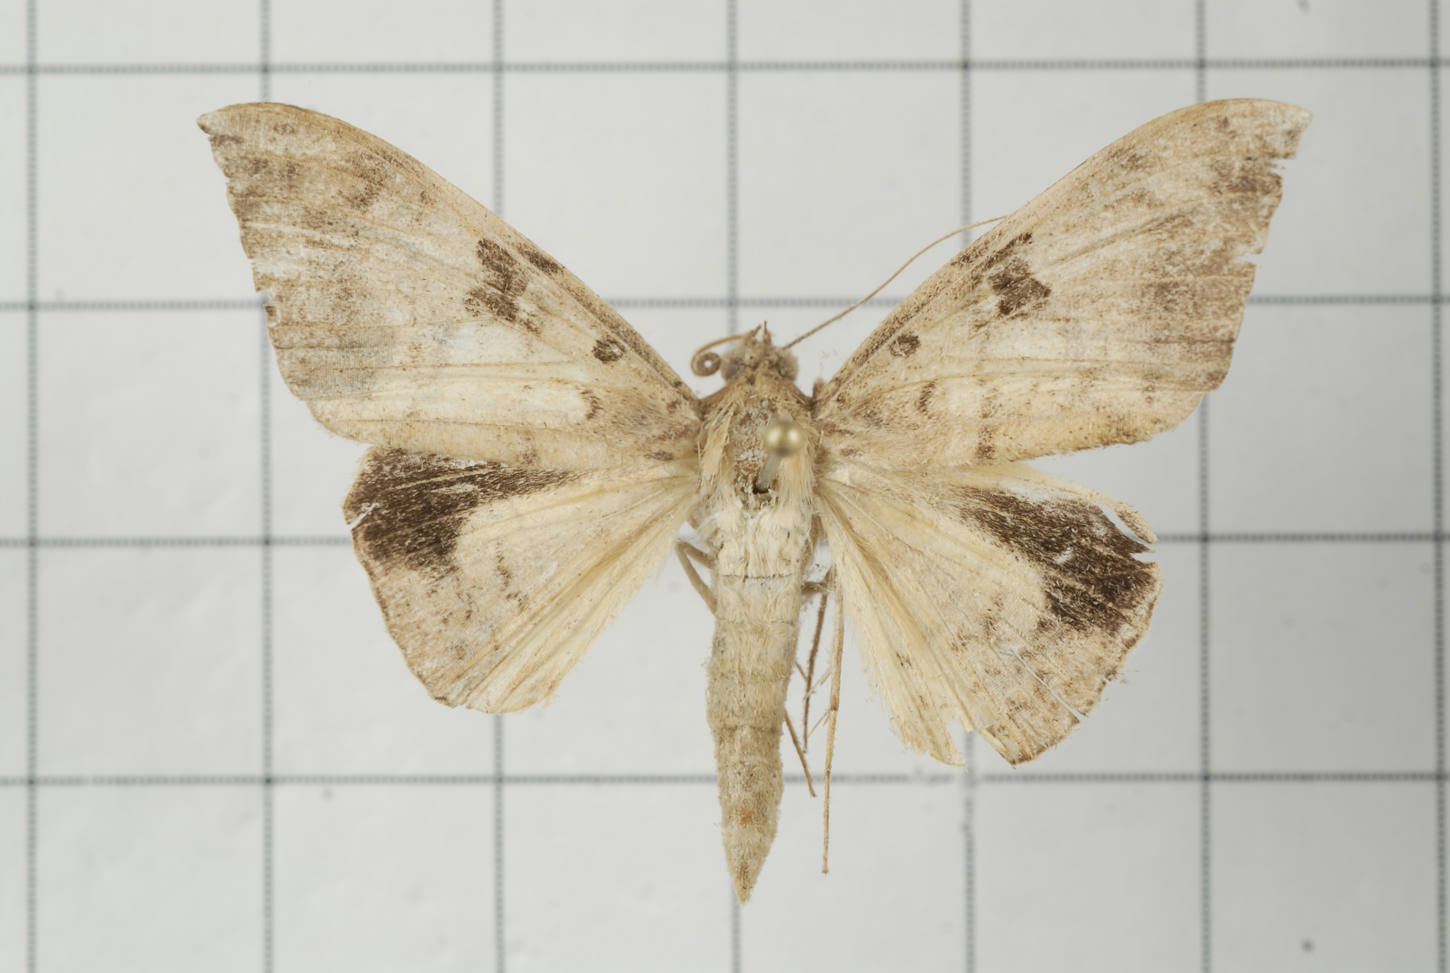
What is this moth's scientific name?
Oxyodes scrobiculata
